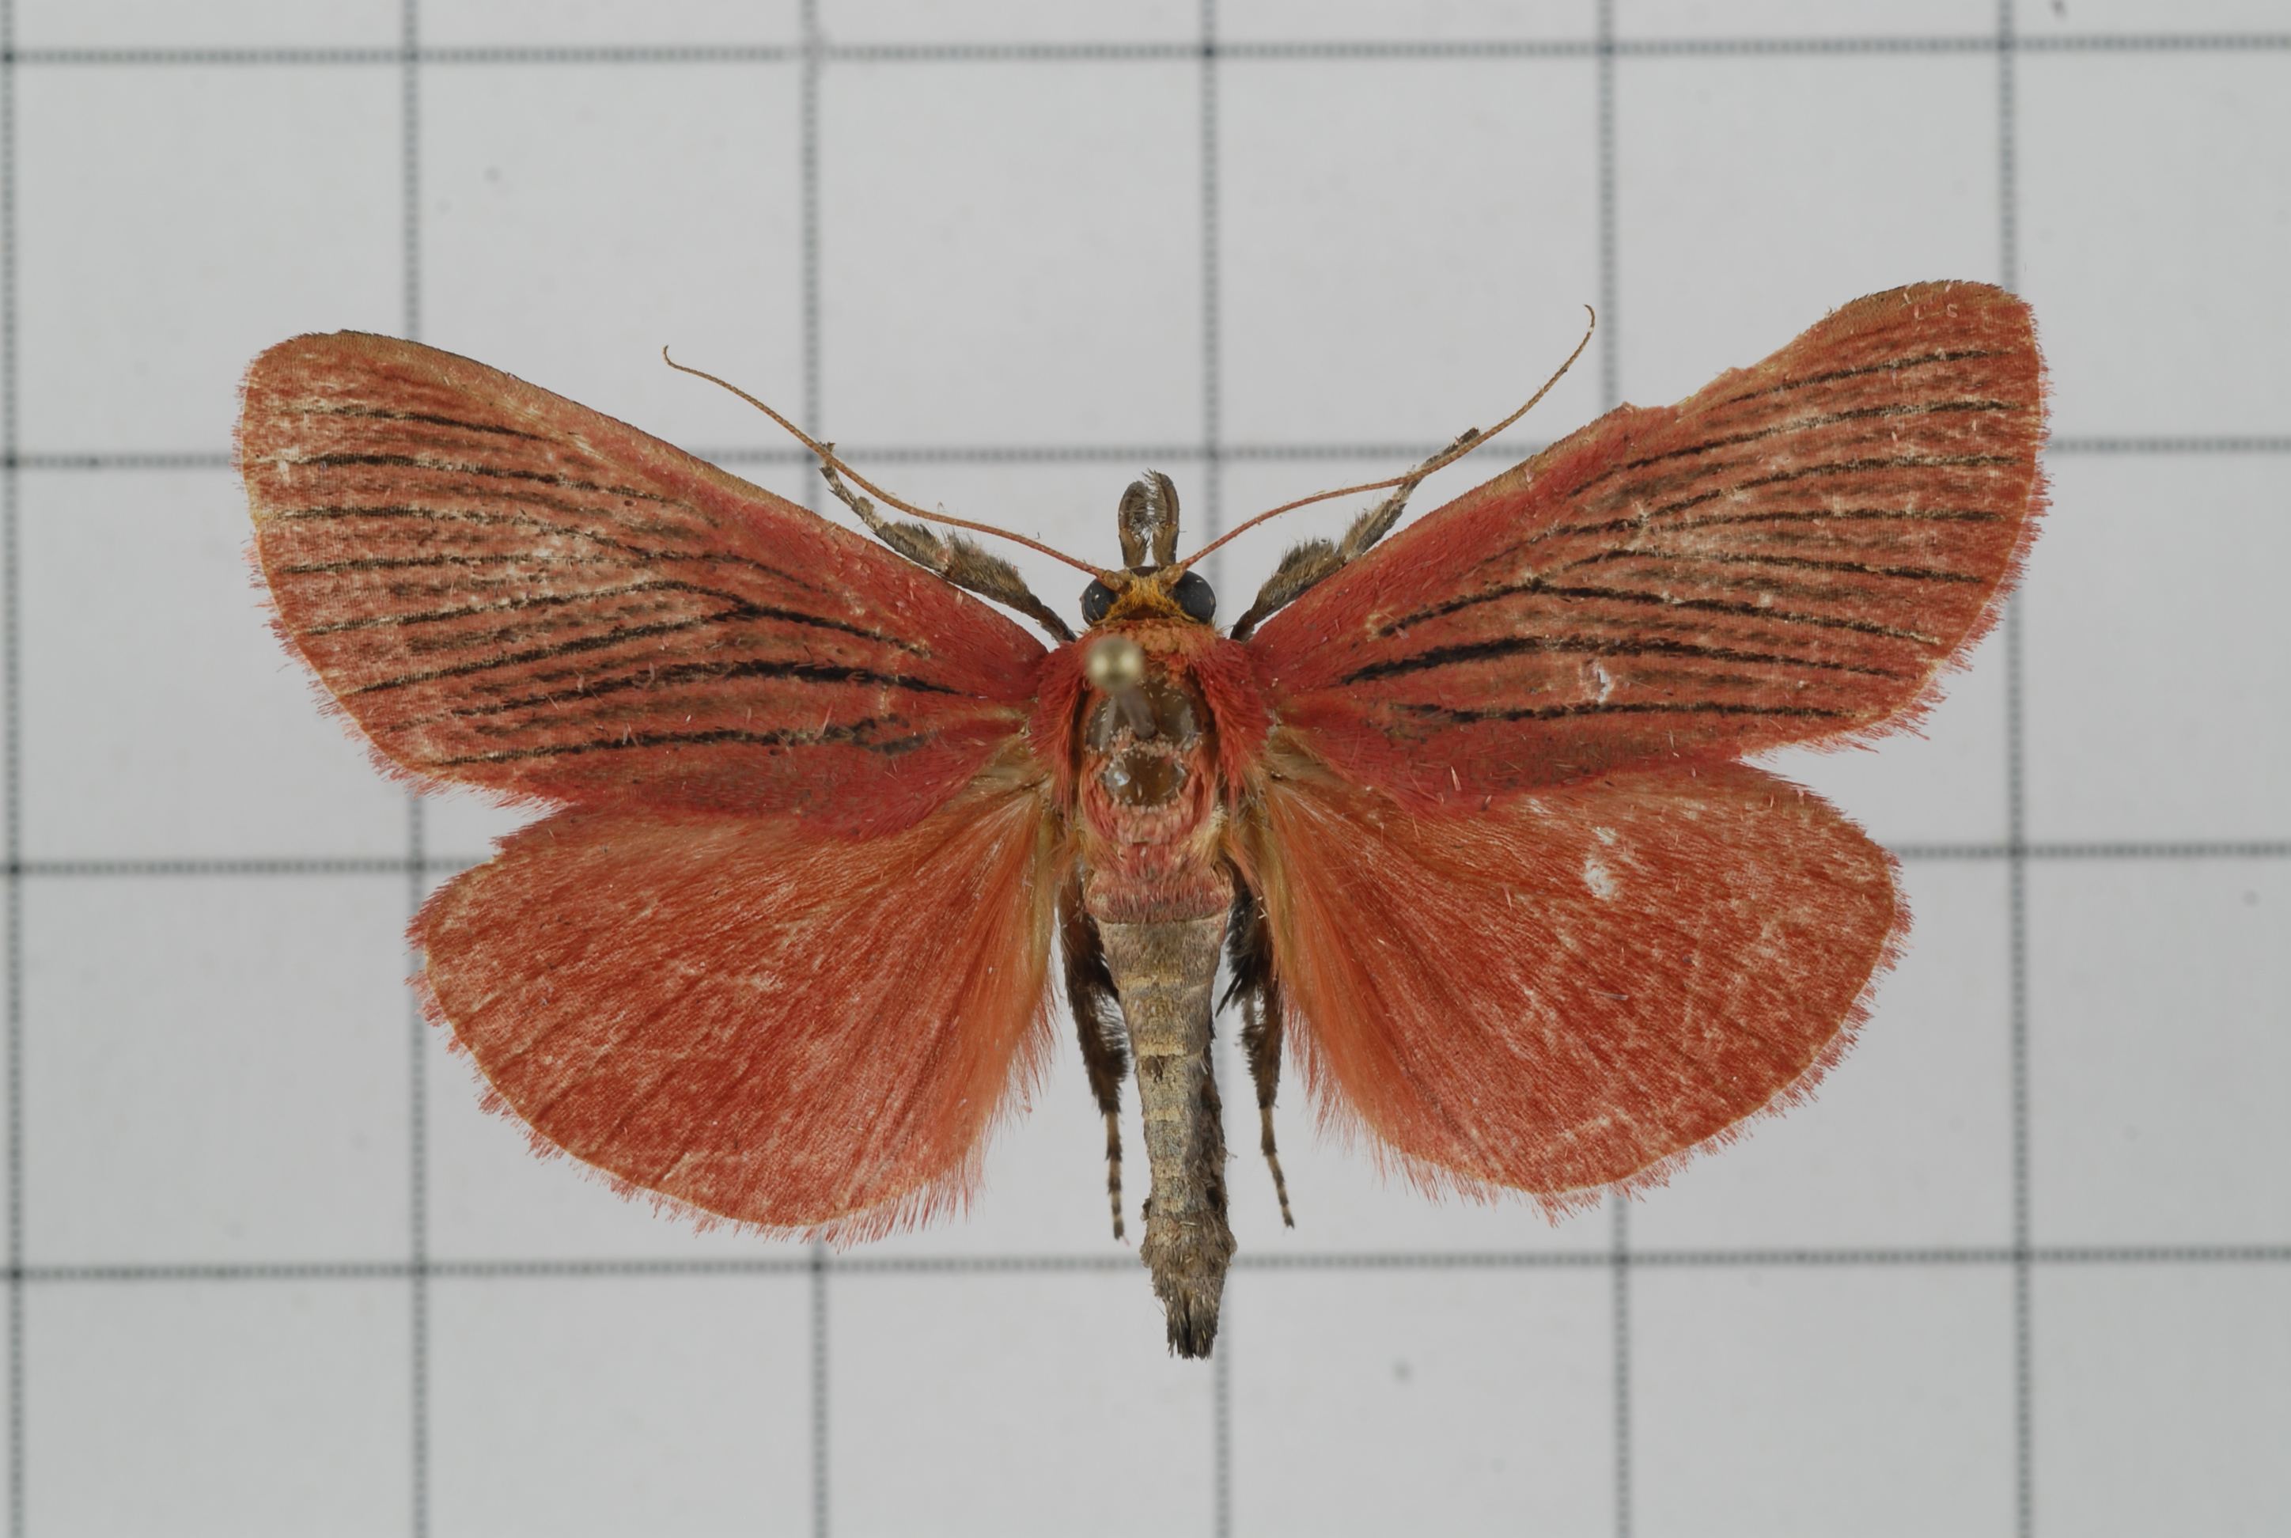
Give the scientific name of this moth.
Arctioblepsis rubida
